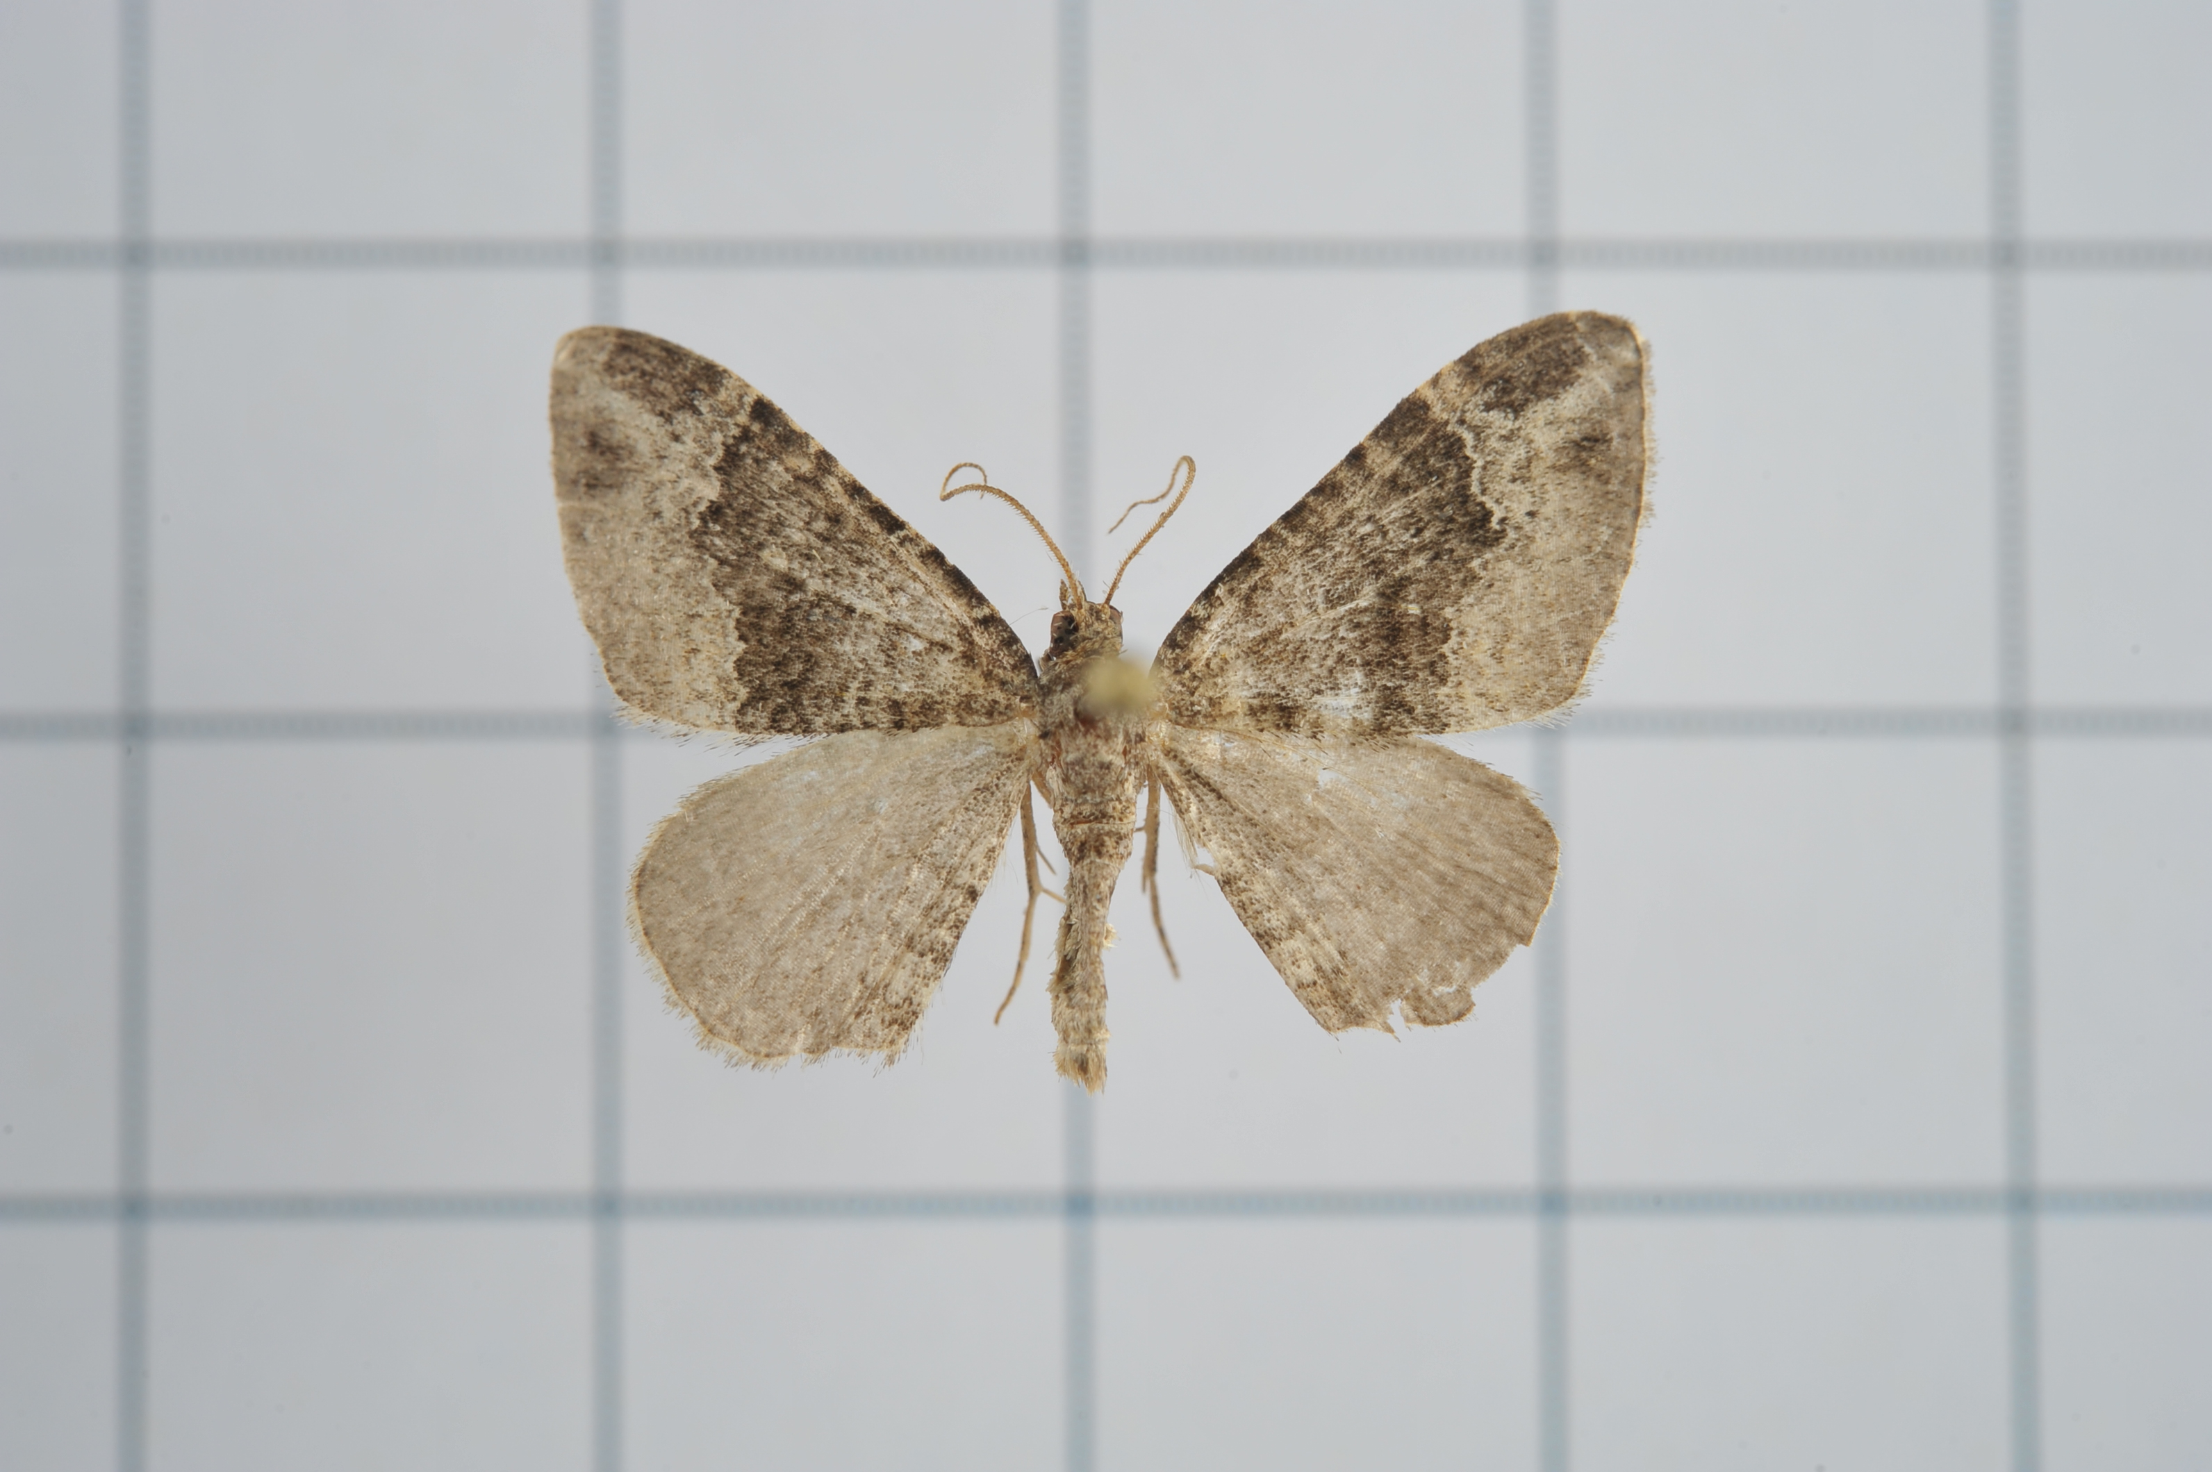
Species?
Xanthorhoe saturata
